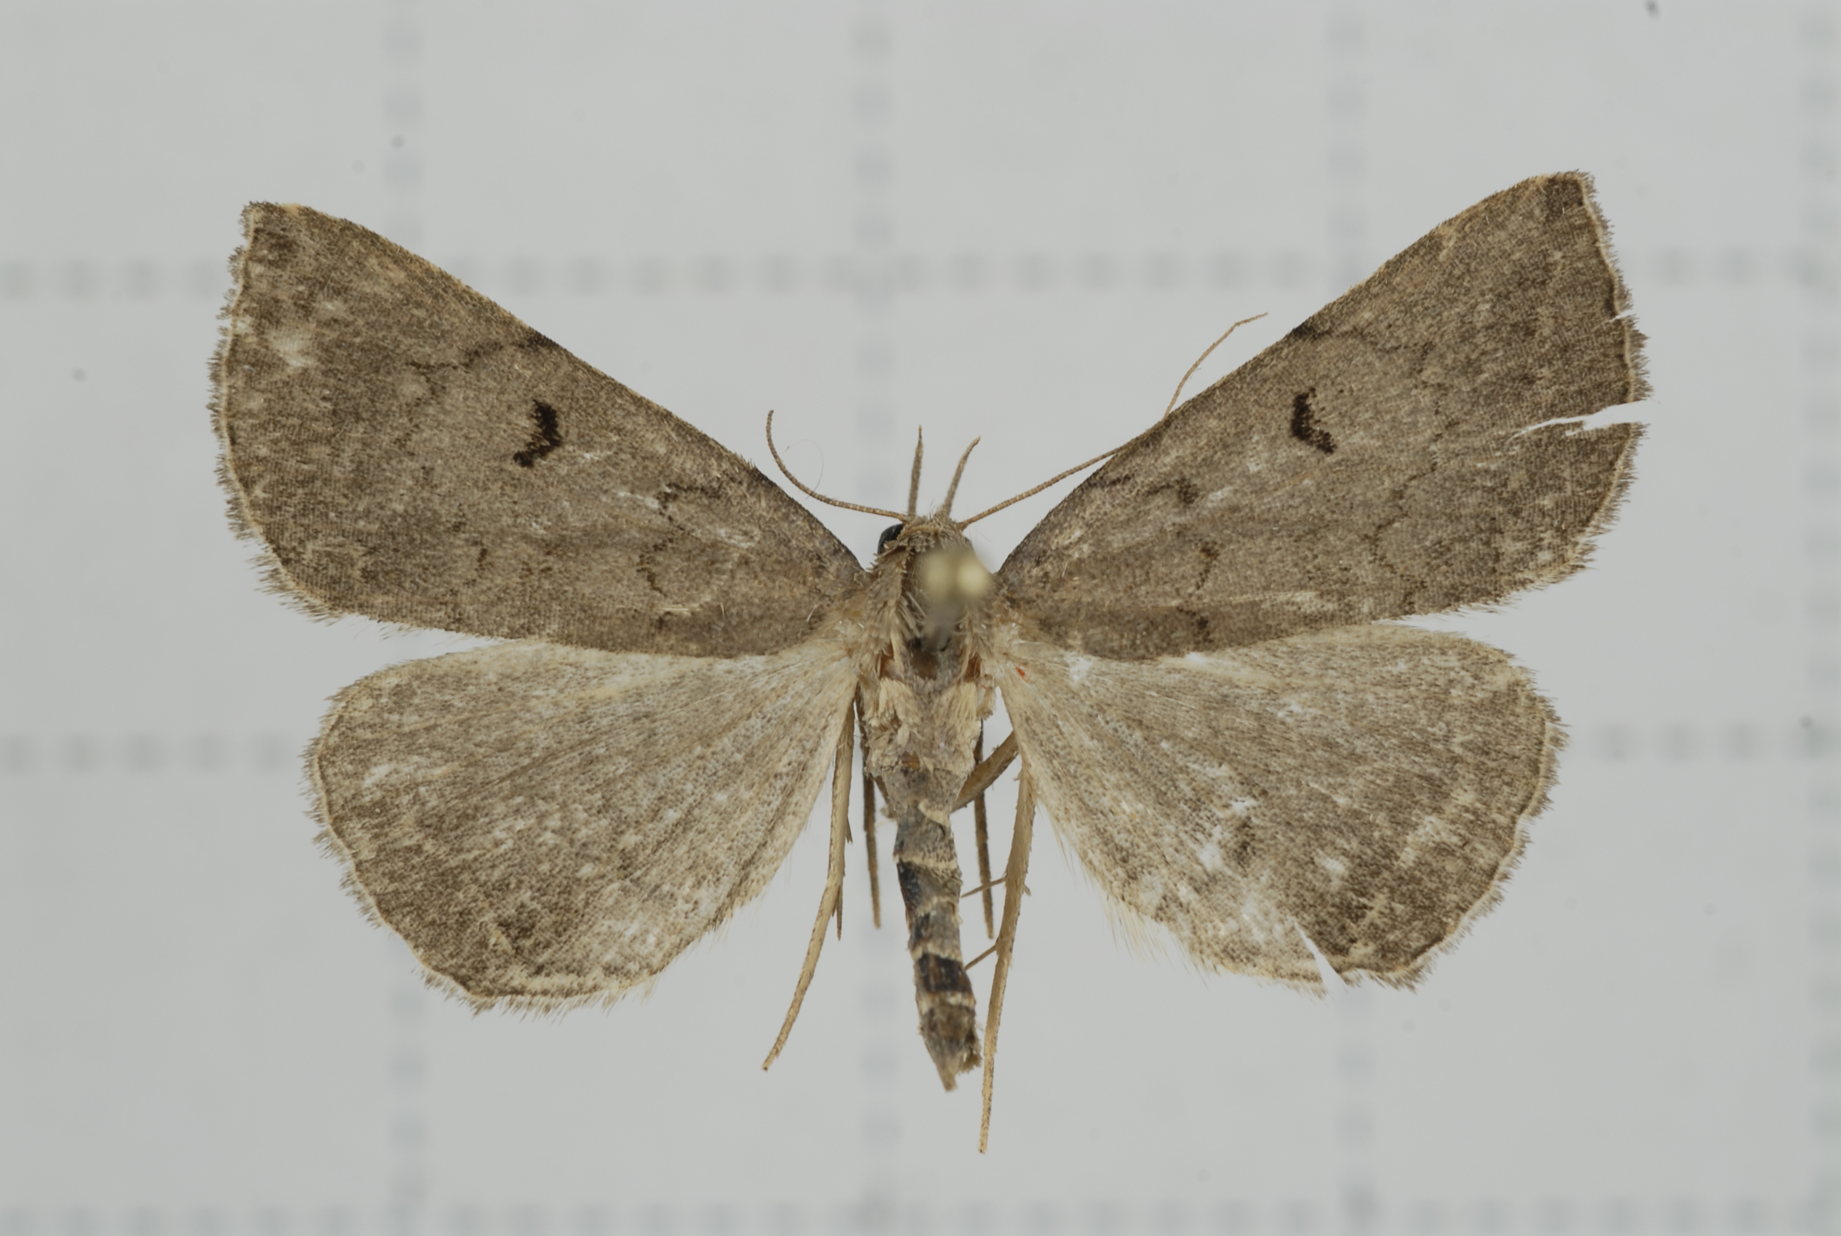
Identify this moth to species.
Zanclognatha nigrisigna
